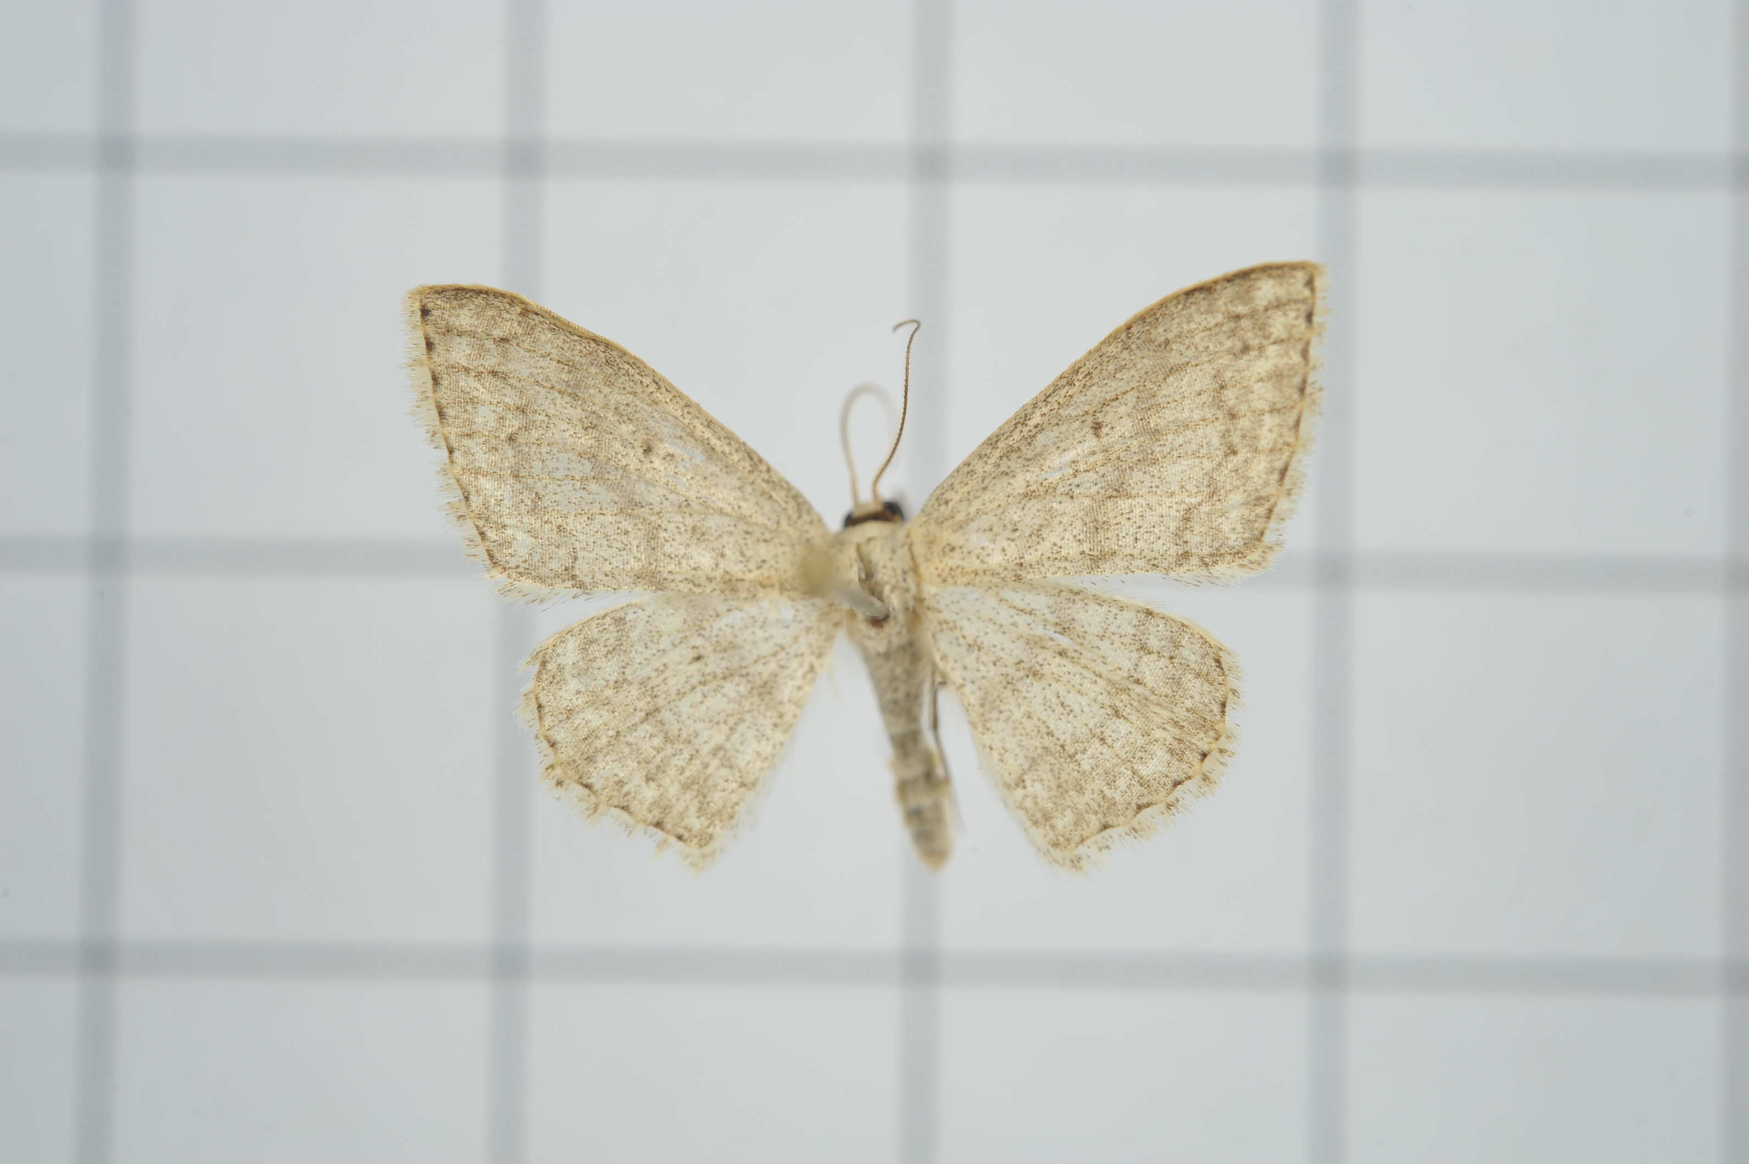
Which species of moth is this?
Scopula actuaria actuaria
